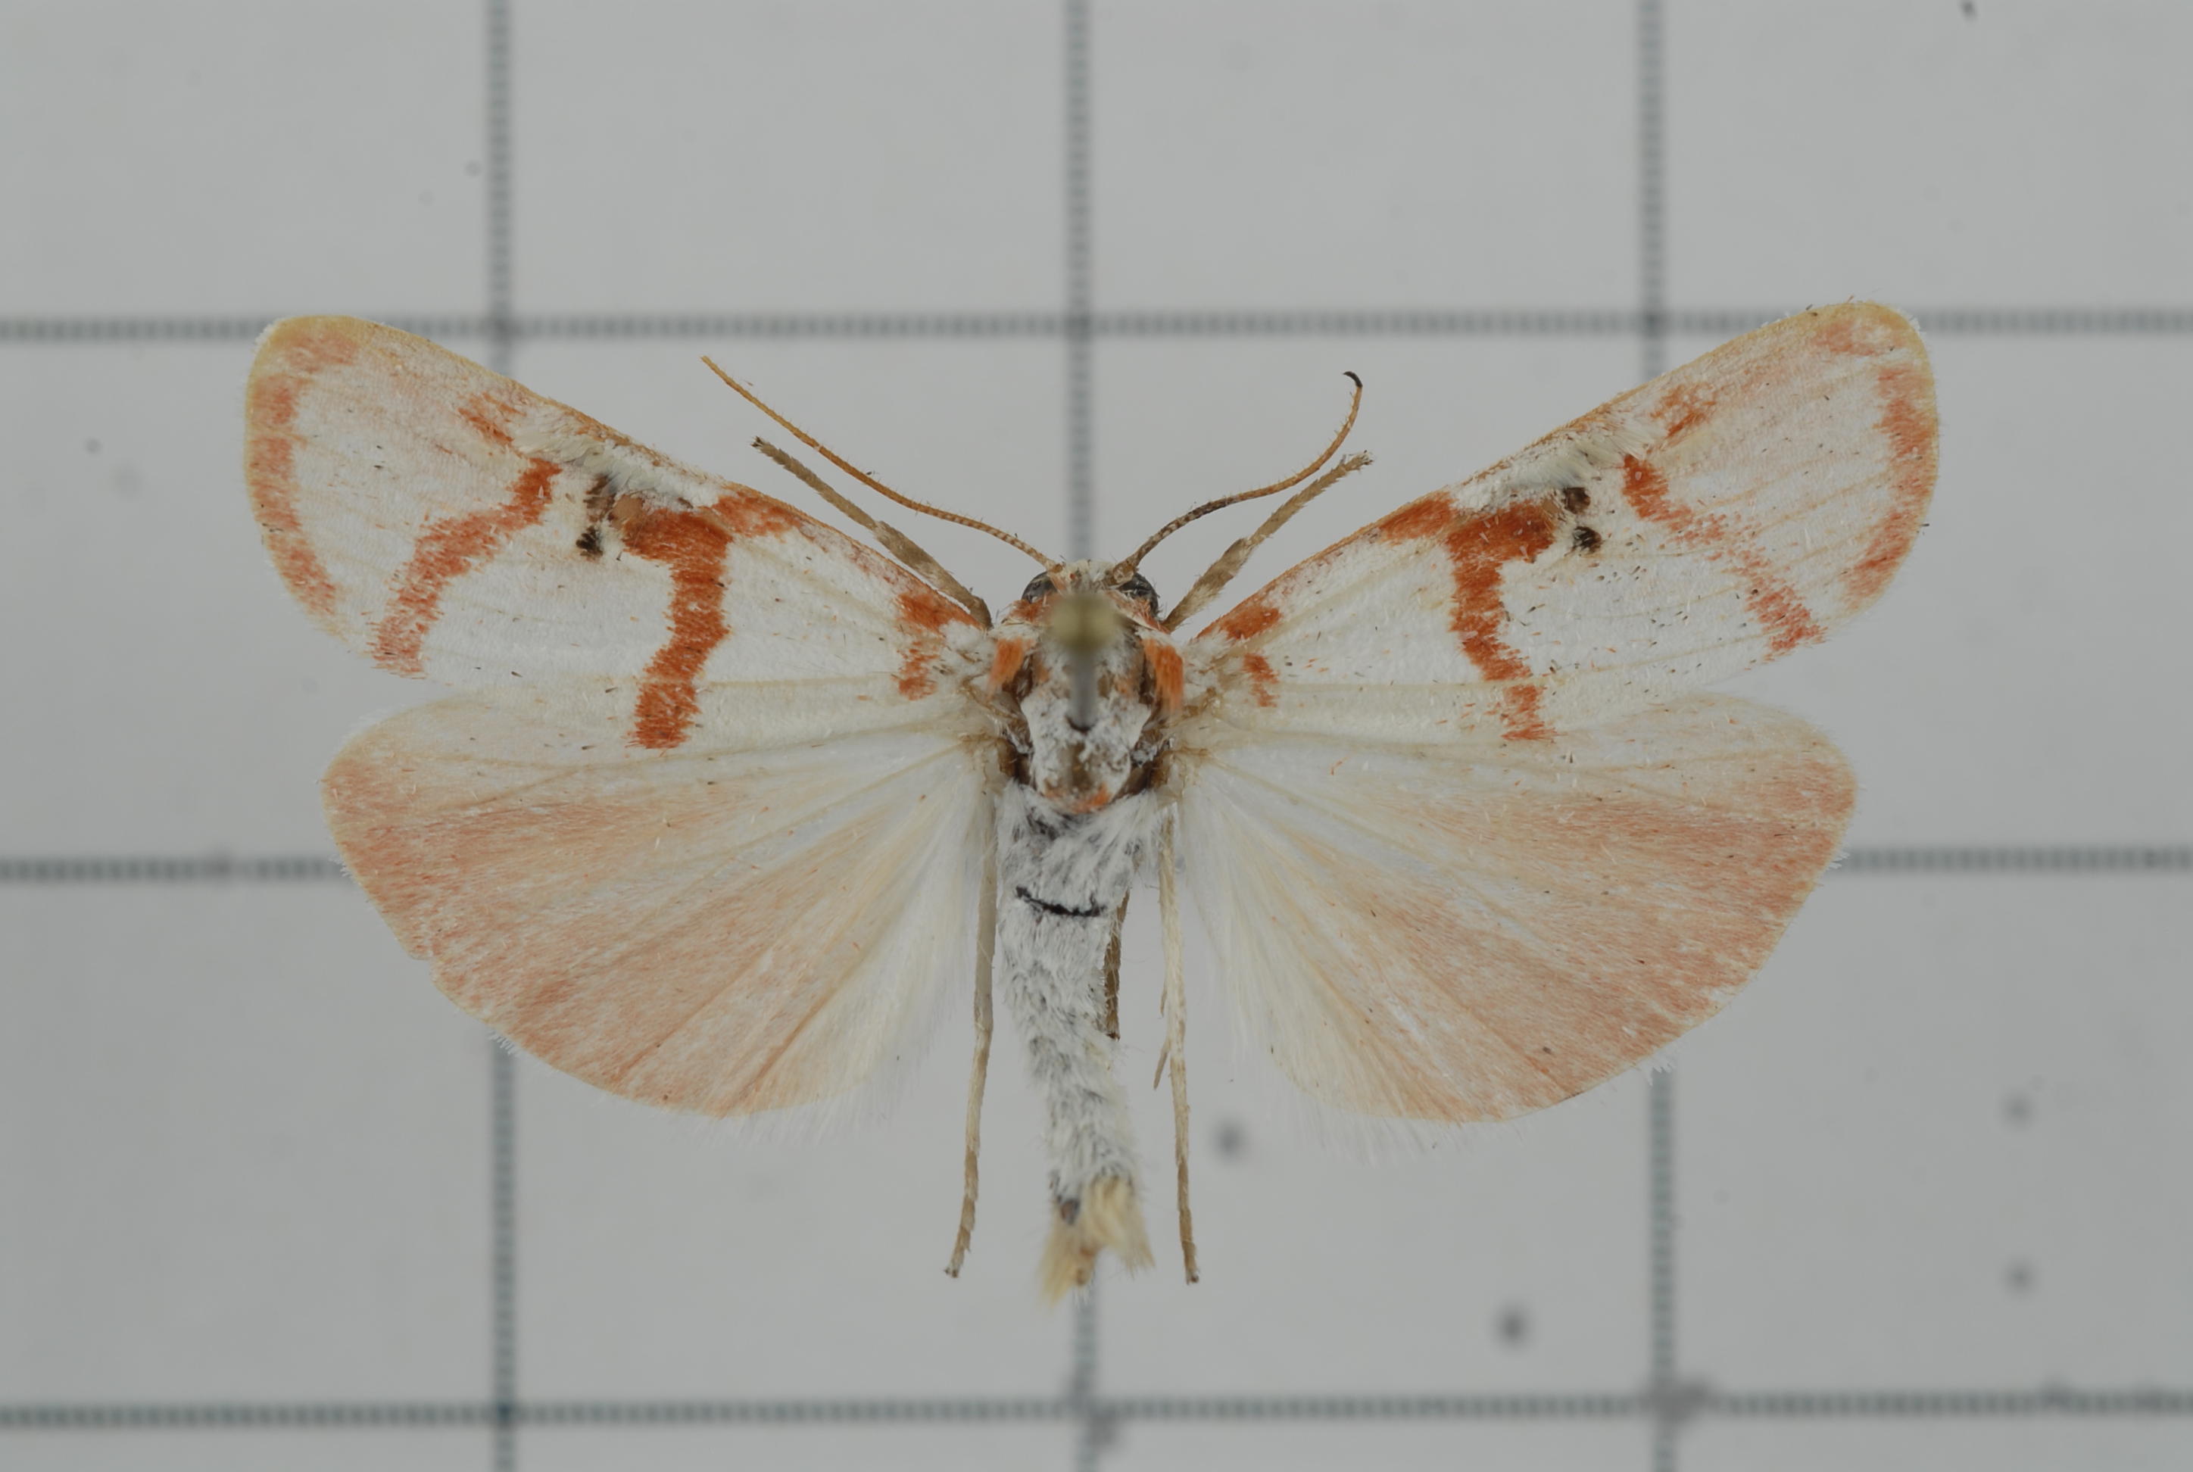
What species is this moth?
Cyana hamata hamata
